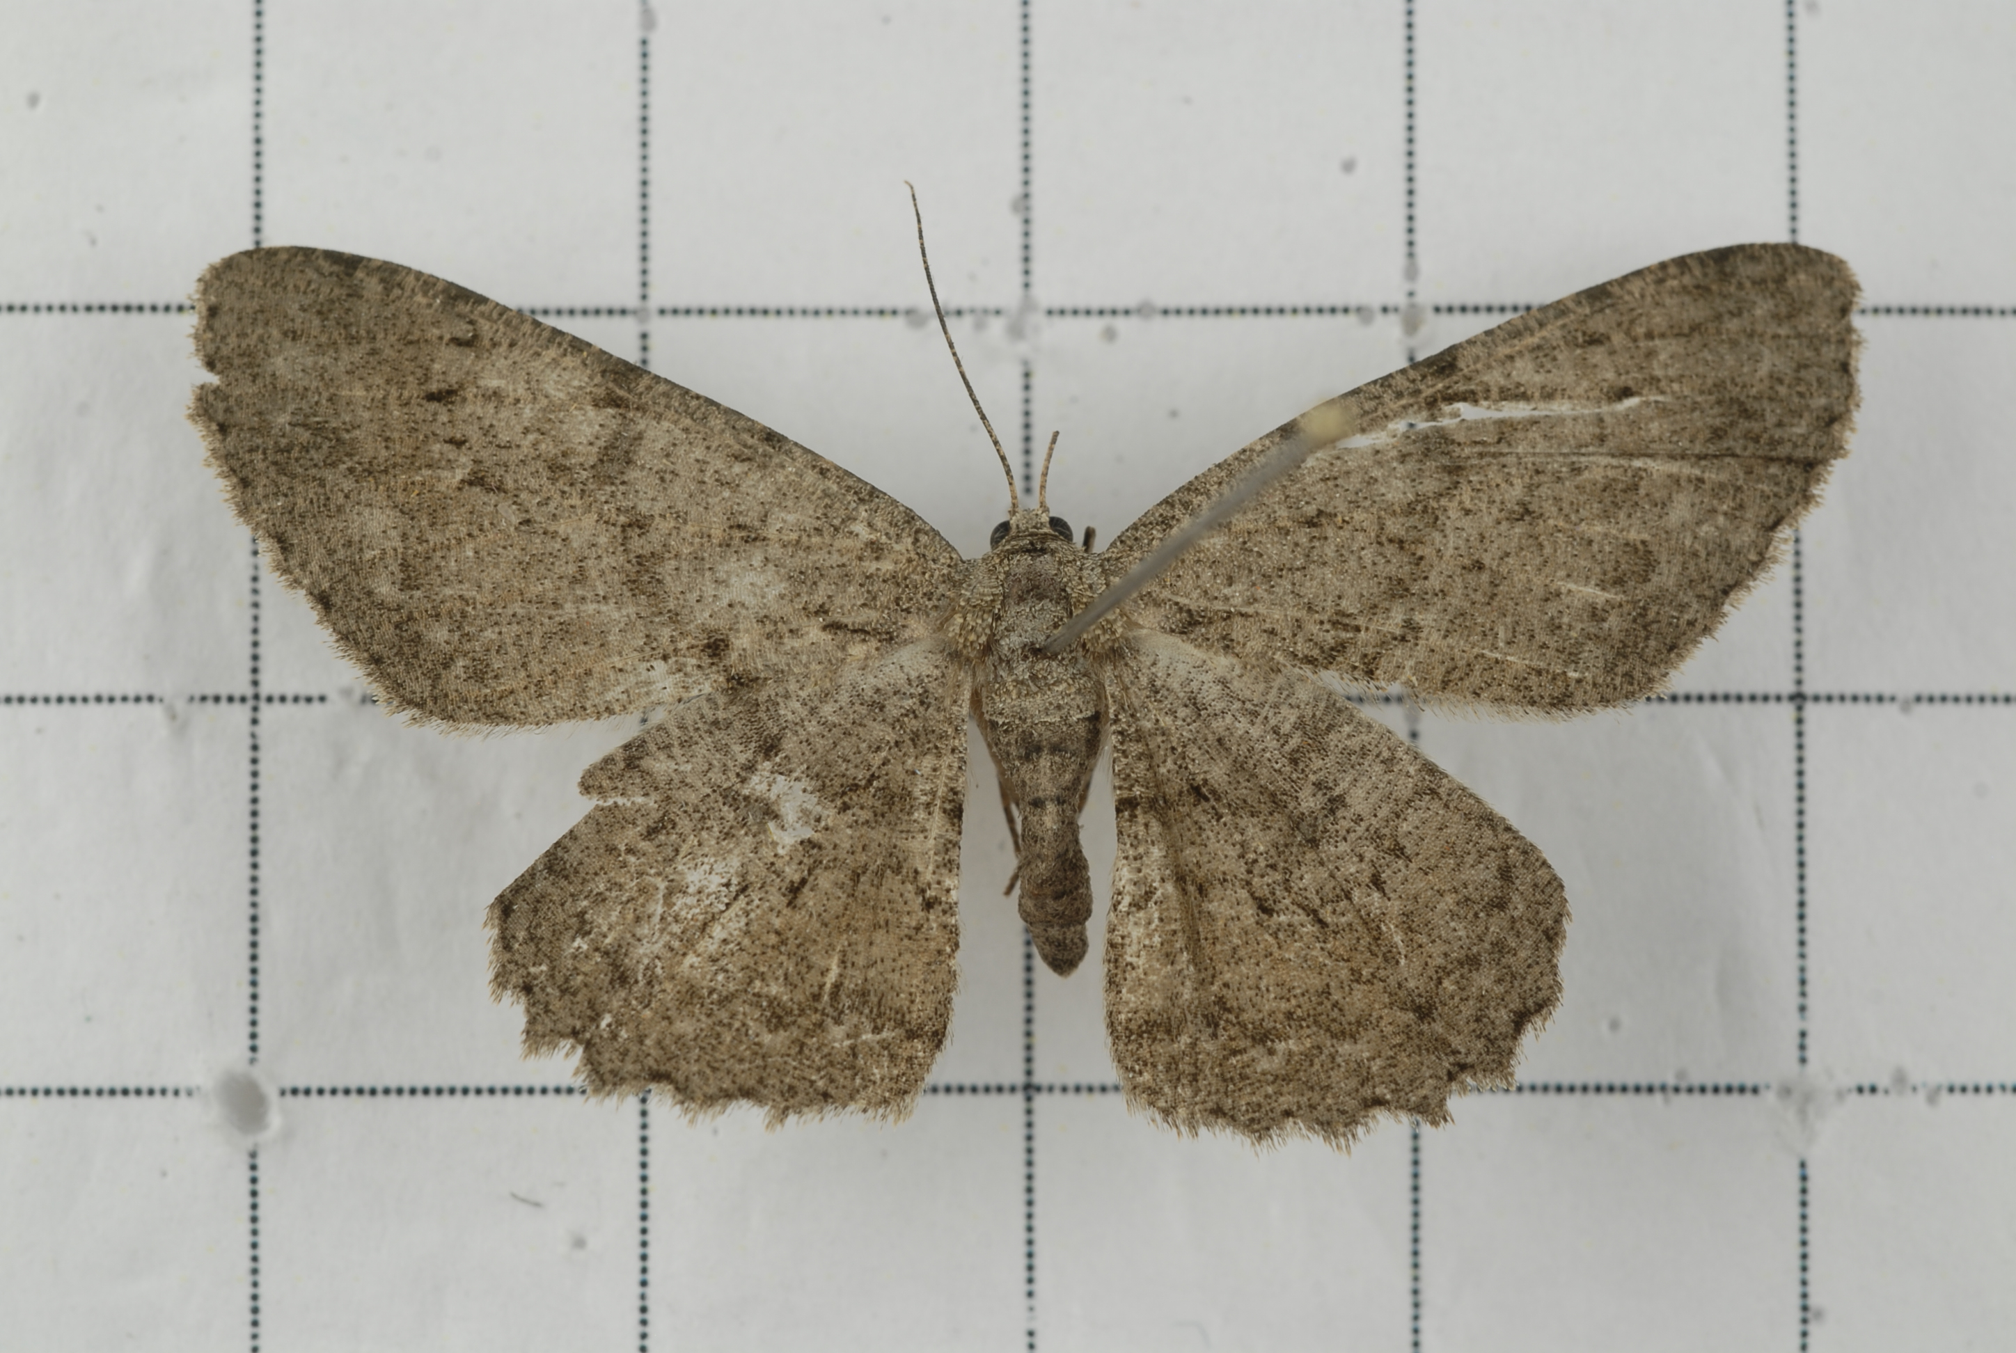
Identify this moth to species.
Hypomecis punctinalis glos
